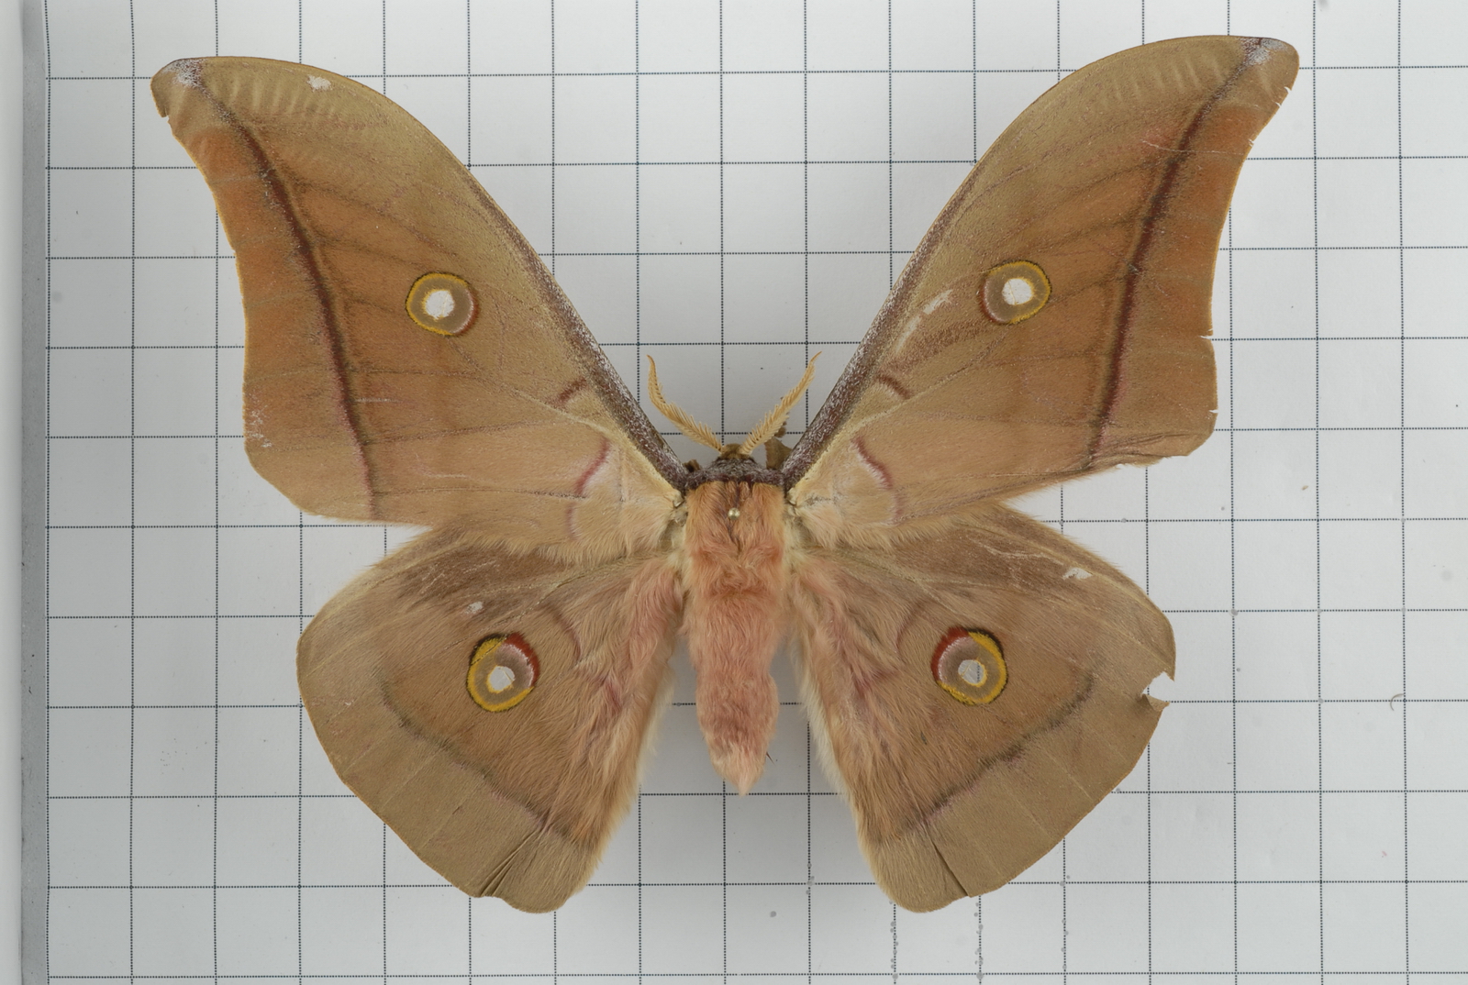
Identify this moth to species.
Antheraea pernyi
